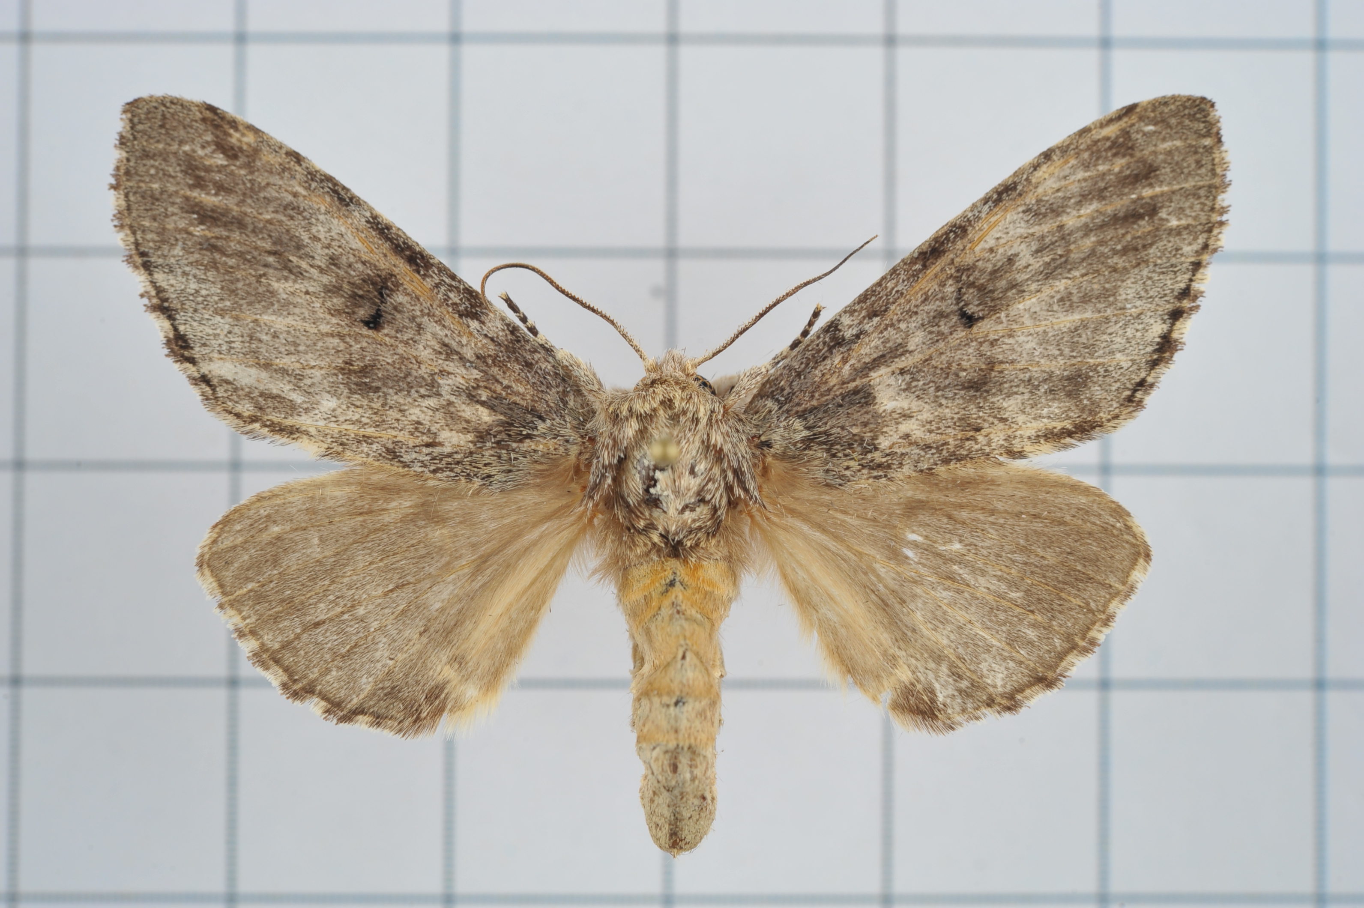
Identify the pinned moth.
Betashachia angustipennis angustipennis
